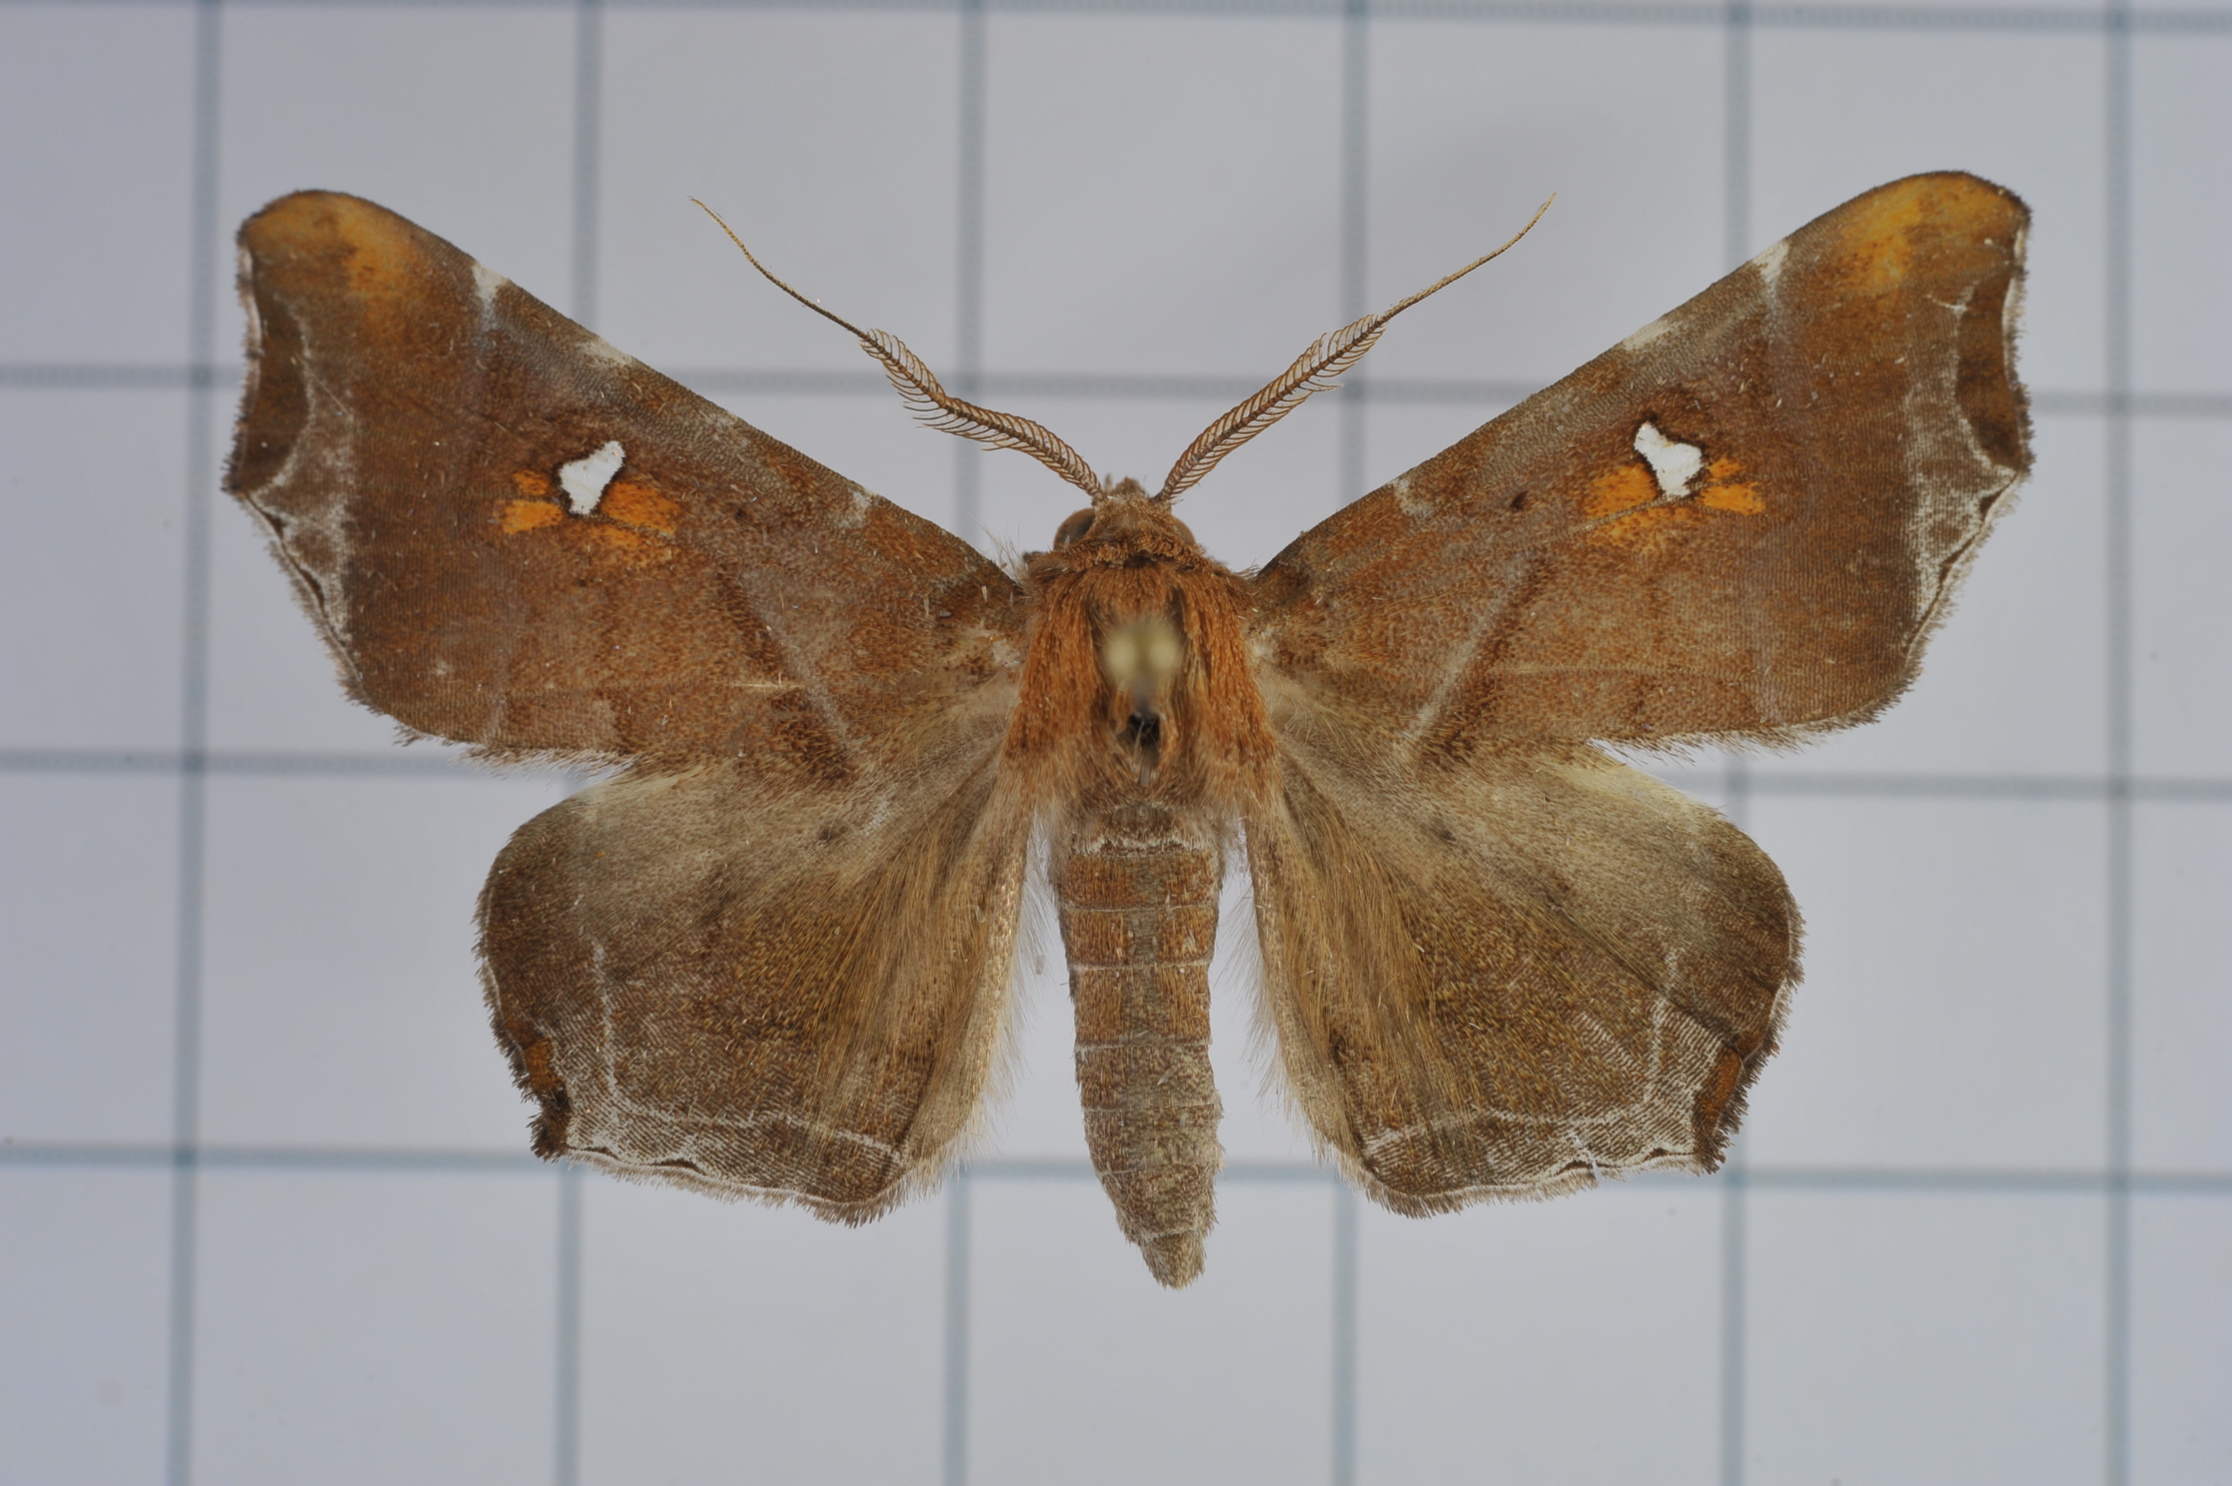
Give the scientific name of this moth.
Episparis taiwana
